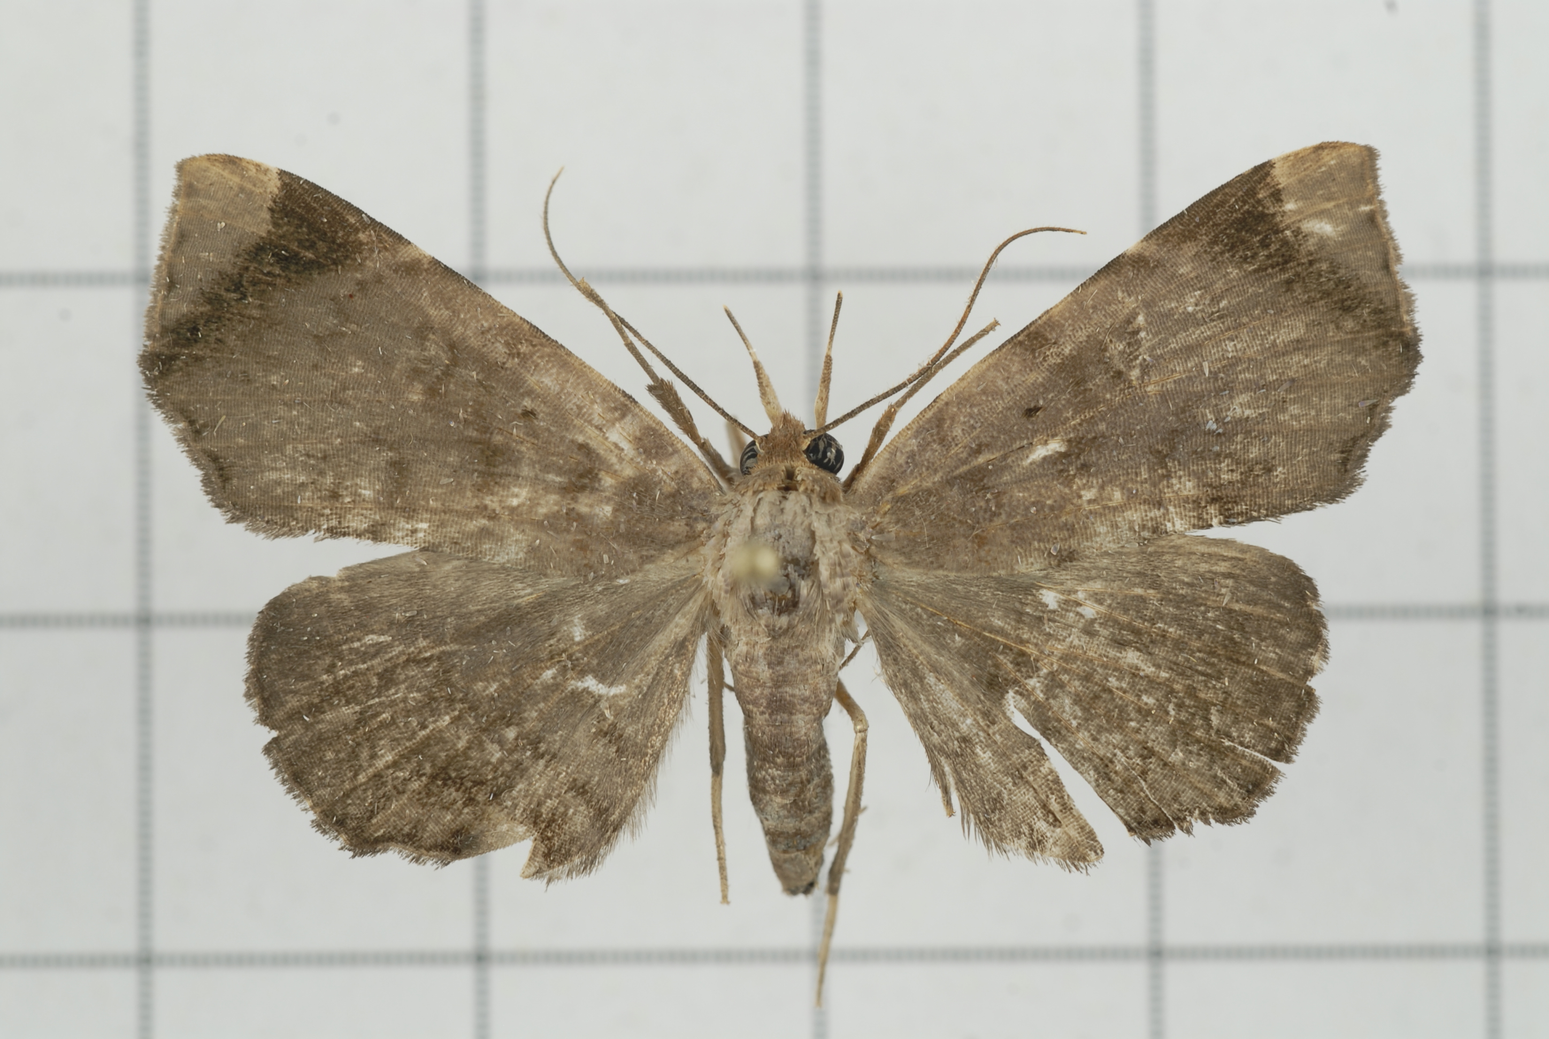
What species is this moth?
Mecodina albodentata
